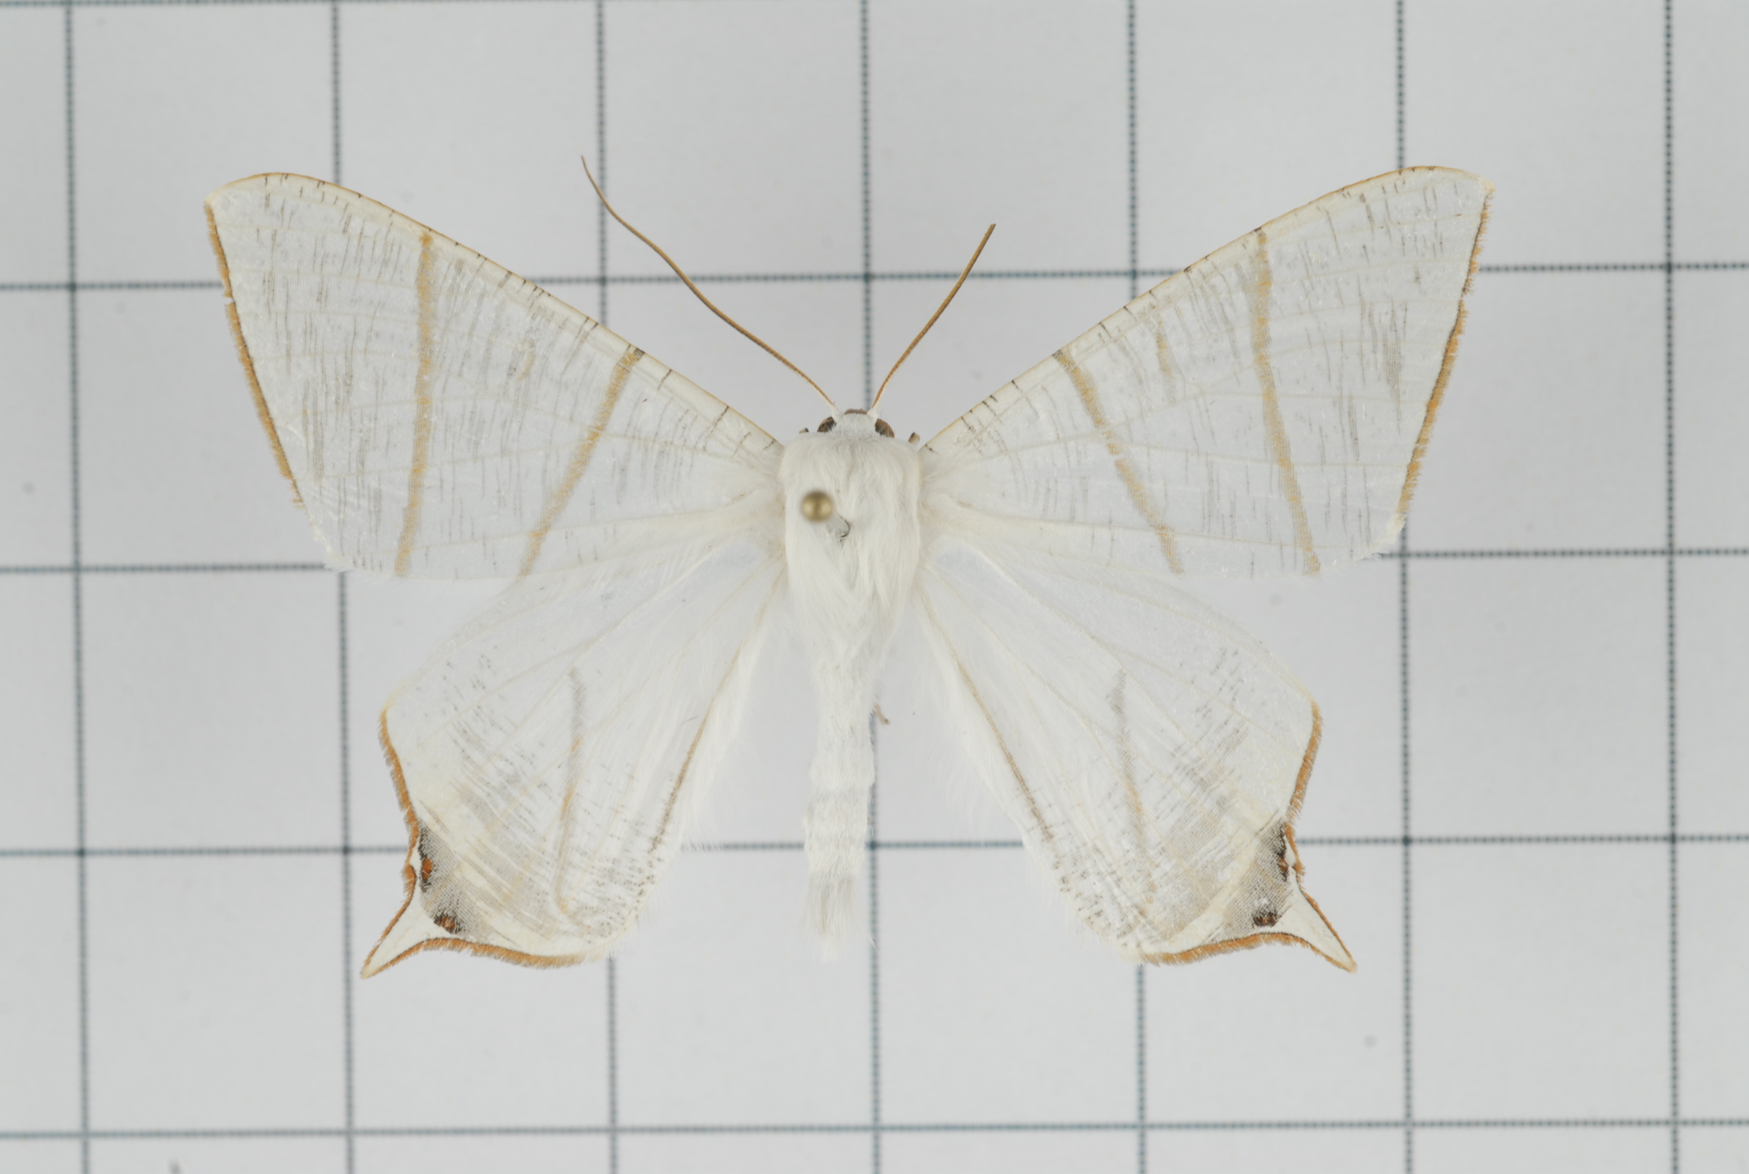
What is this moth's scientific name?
Ourapteryx changi
